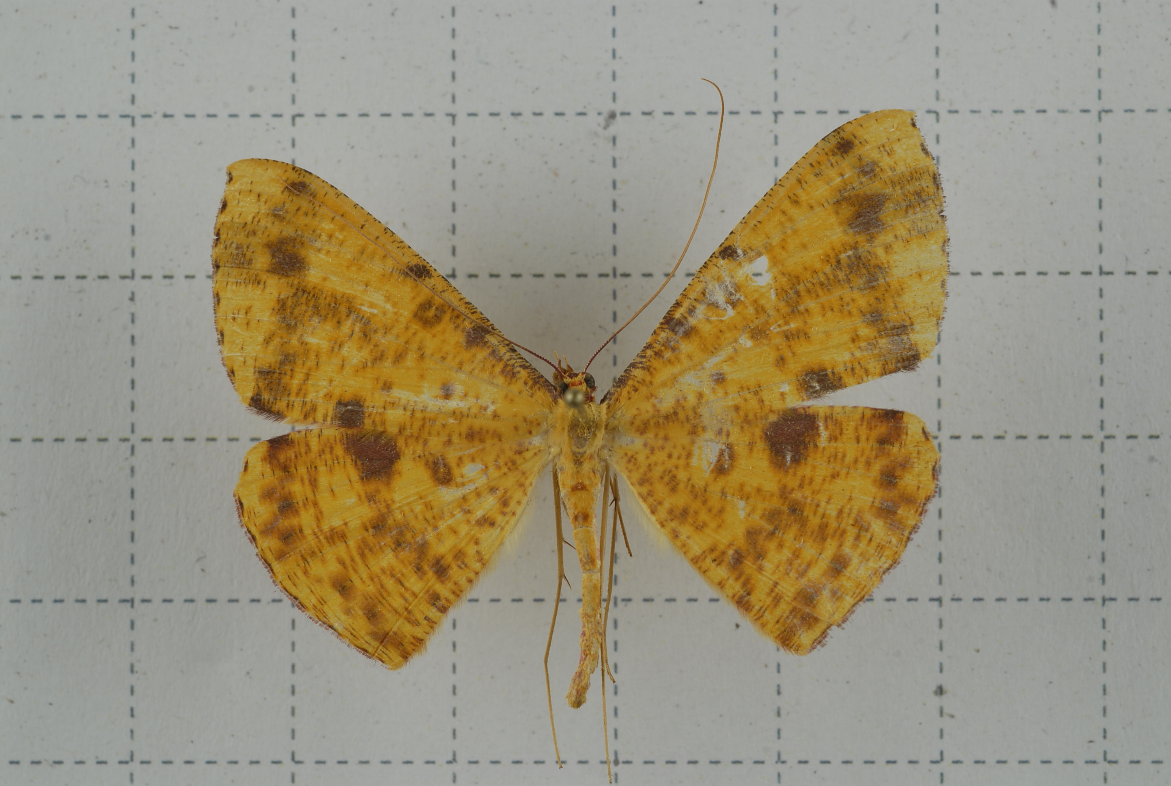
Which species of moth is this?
Eumelea ludovicata ludovicata
